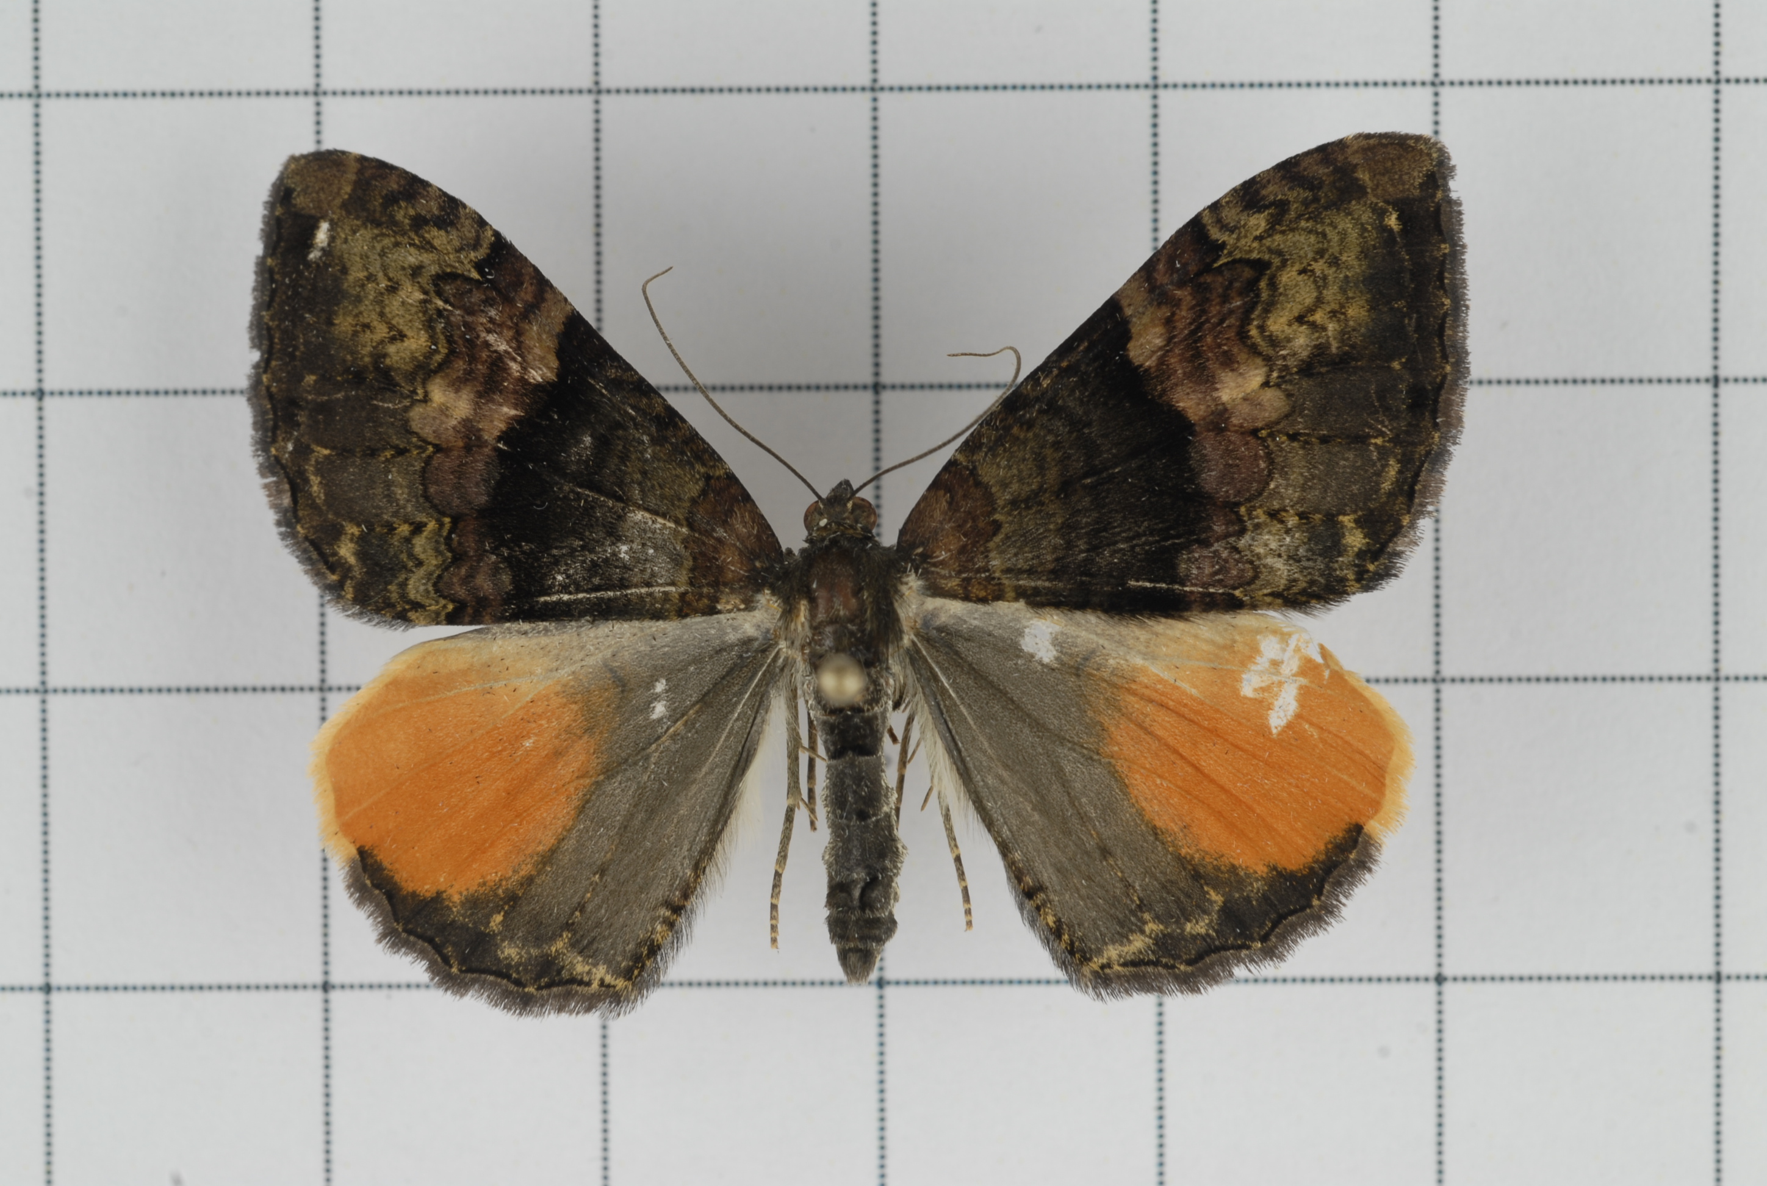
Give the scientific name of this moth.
Photoscotosia miniosata miniosata
